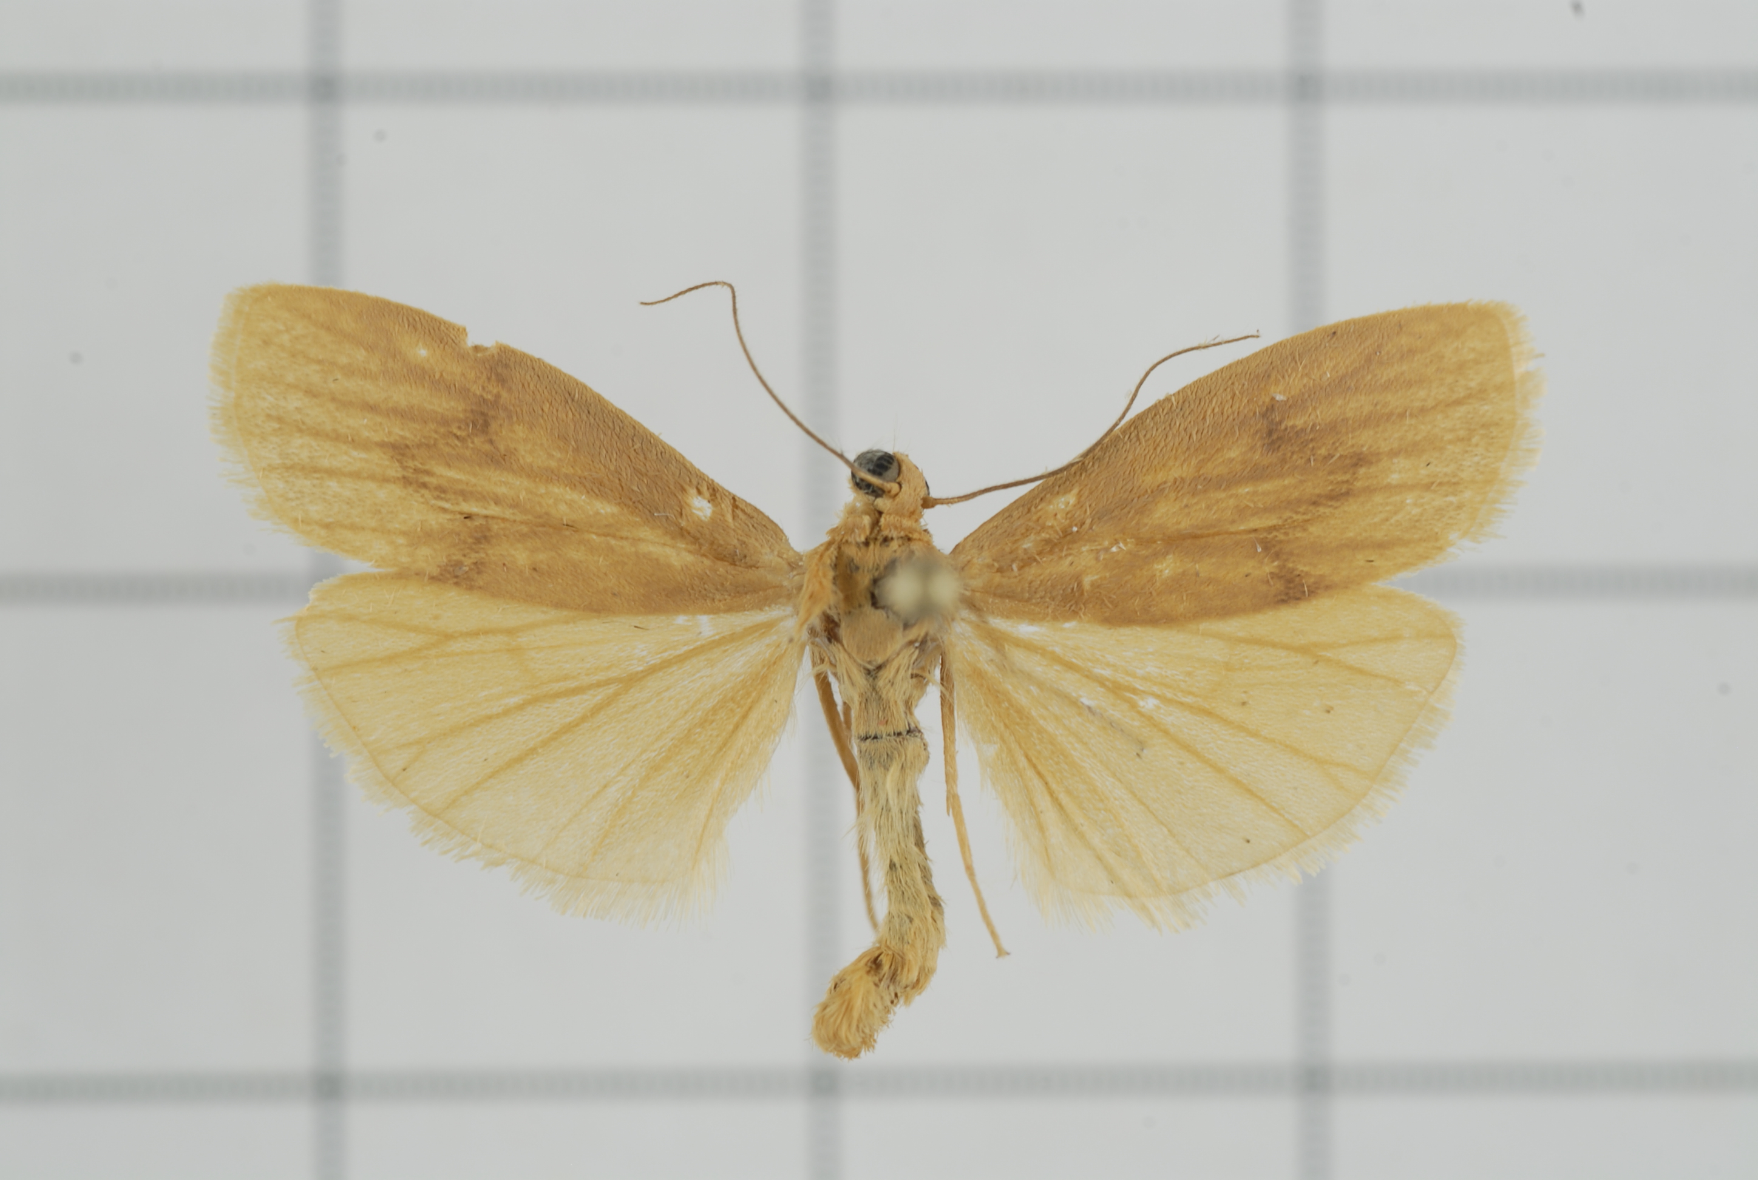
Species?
Teuloma tainebula
